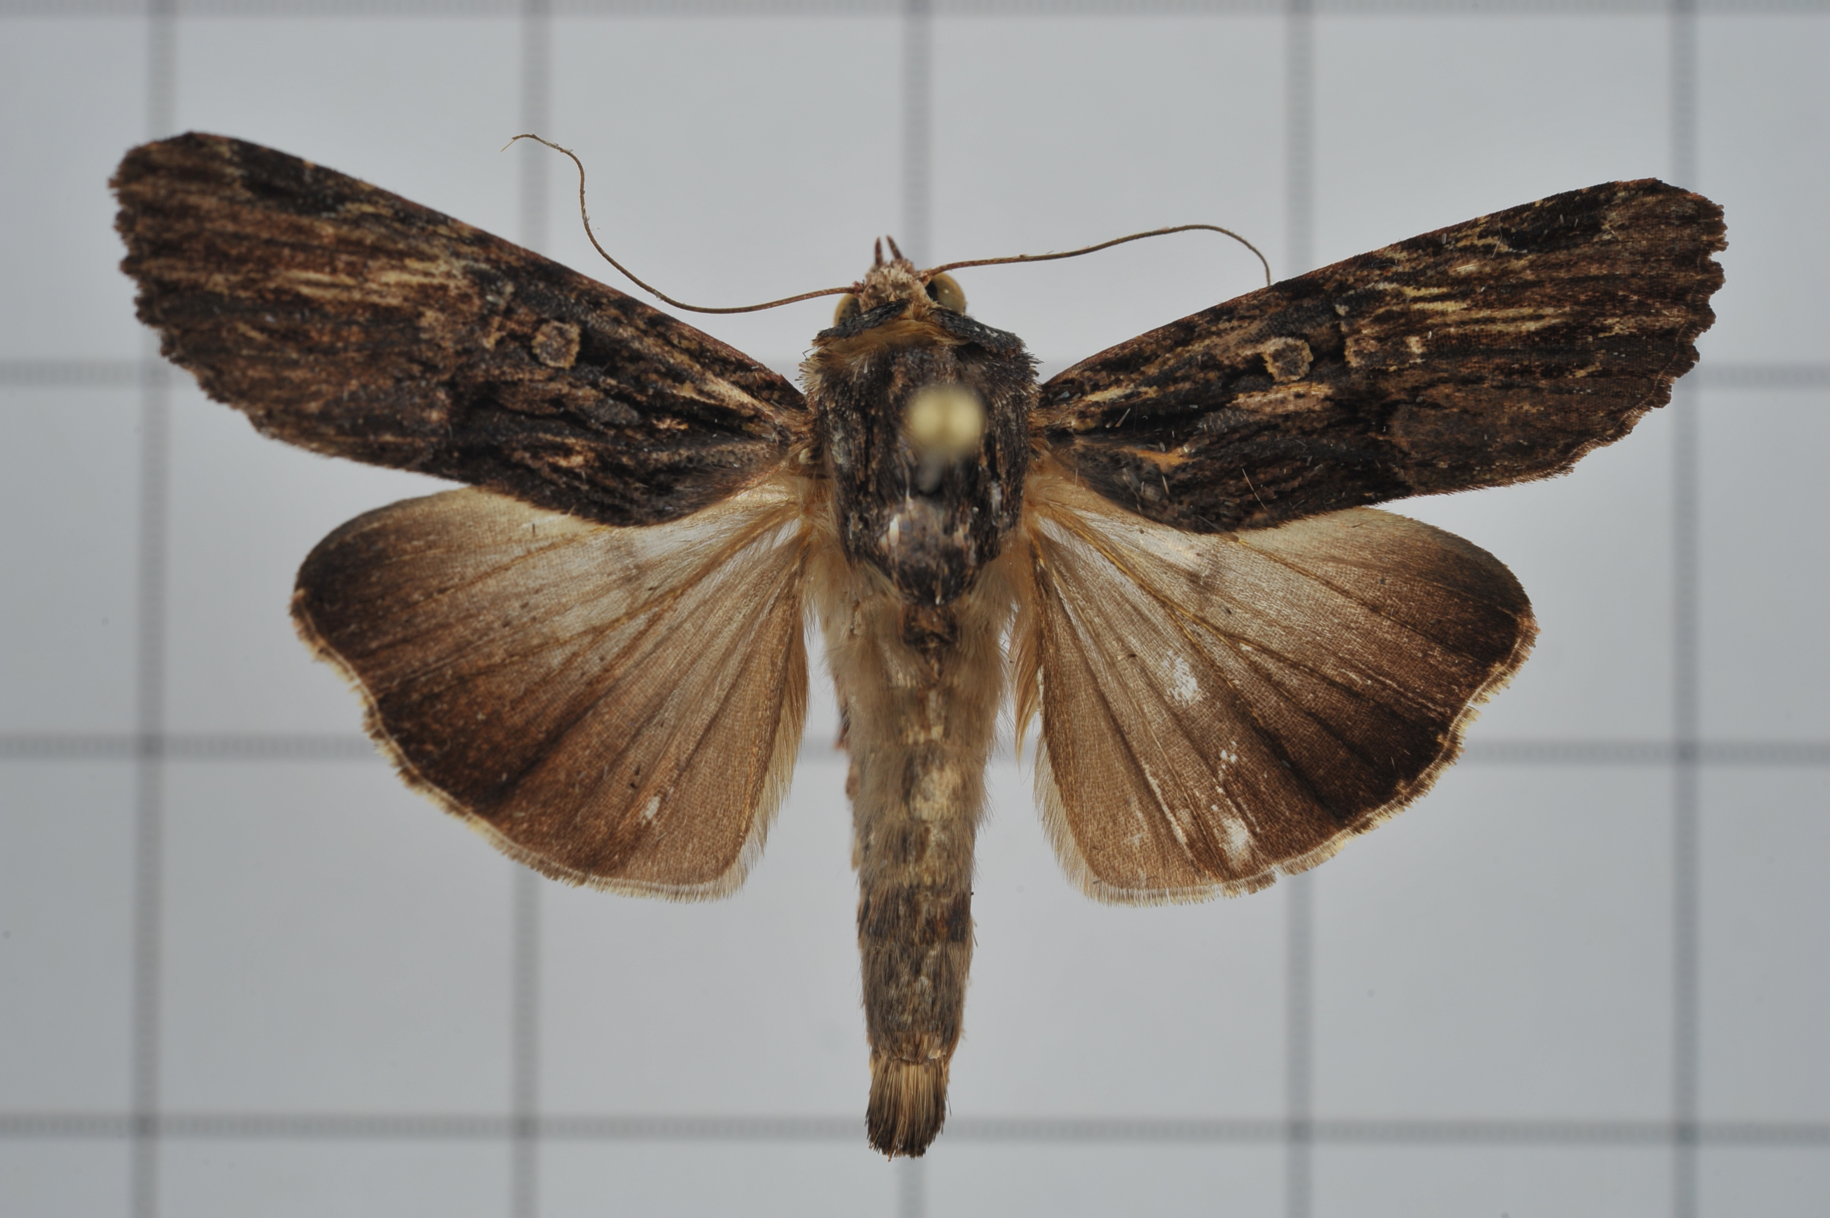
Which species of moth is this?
Magusa tenebrosa
